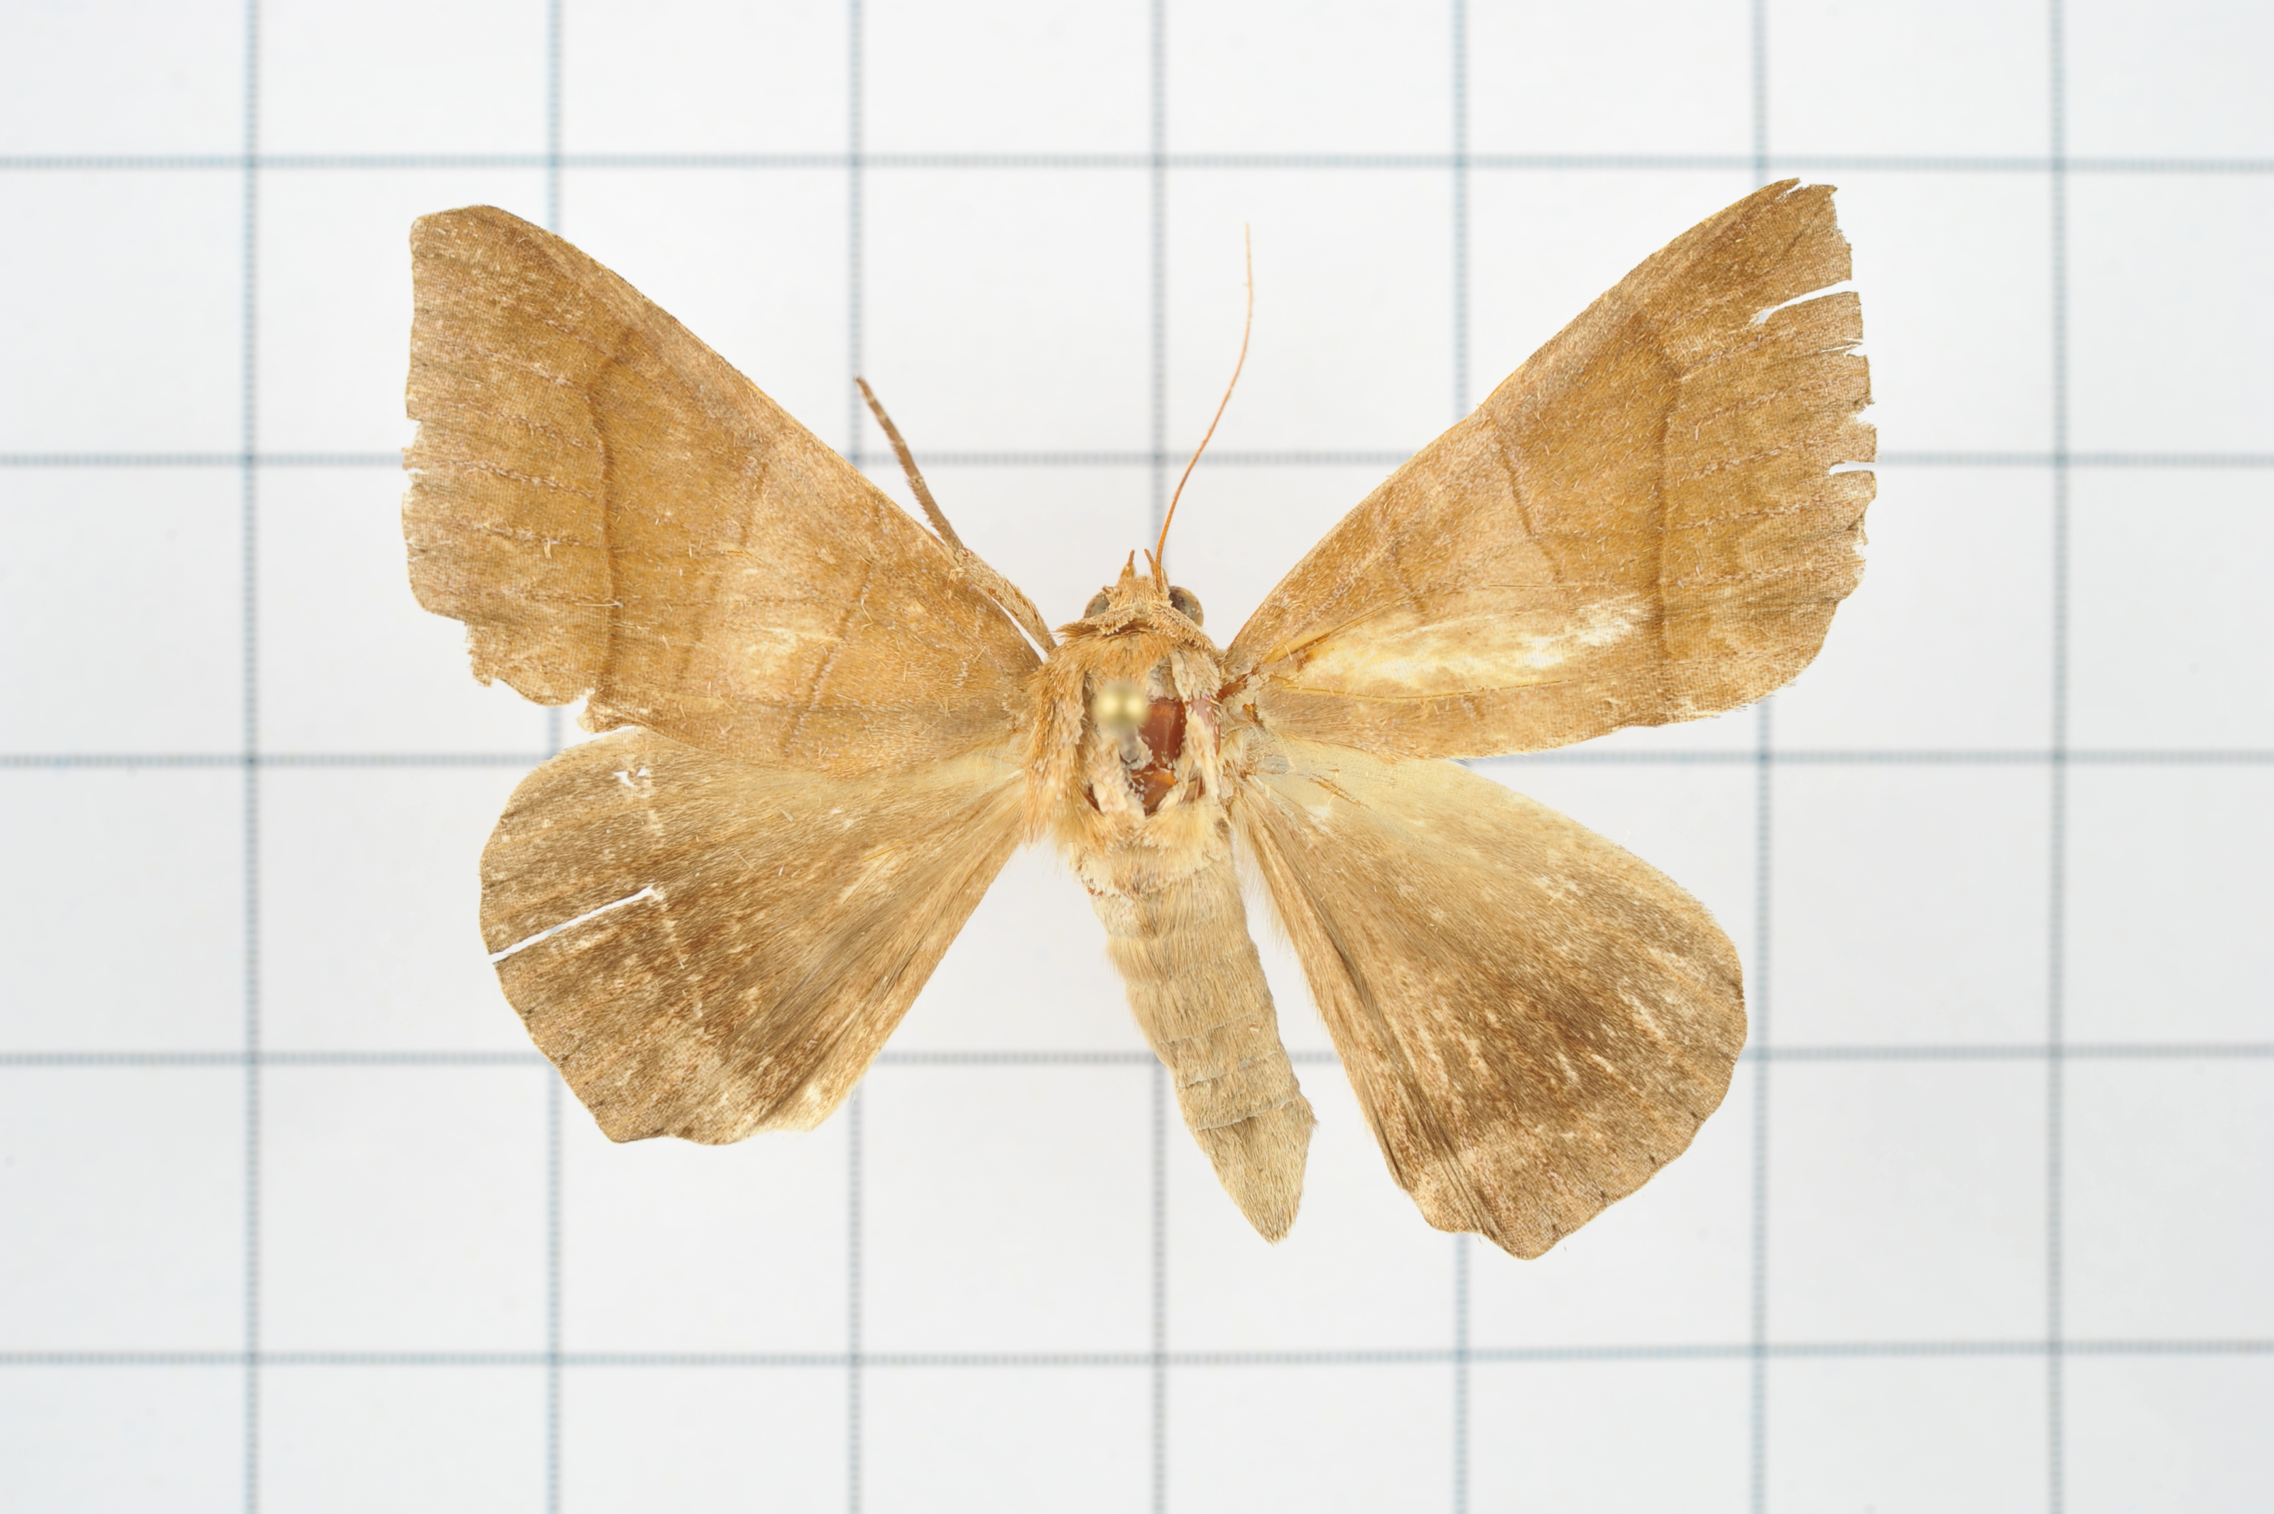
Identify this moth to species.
Bastilla absentimacula
